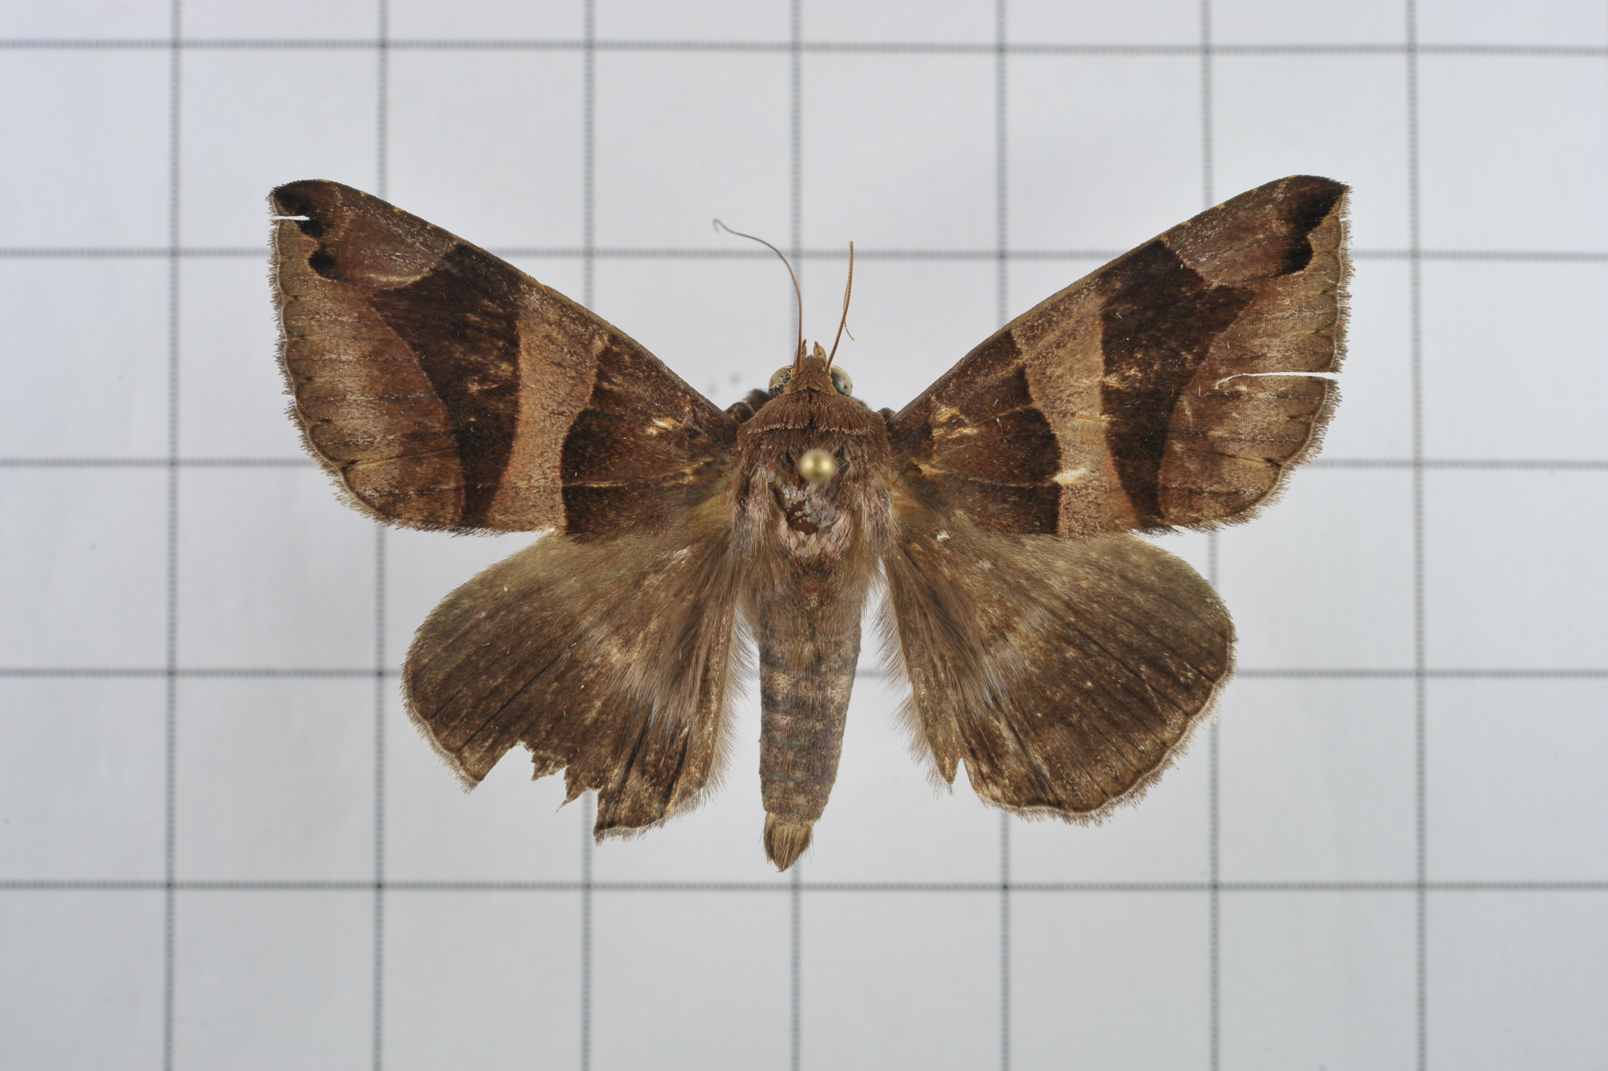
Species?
Bastilla arcuata
